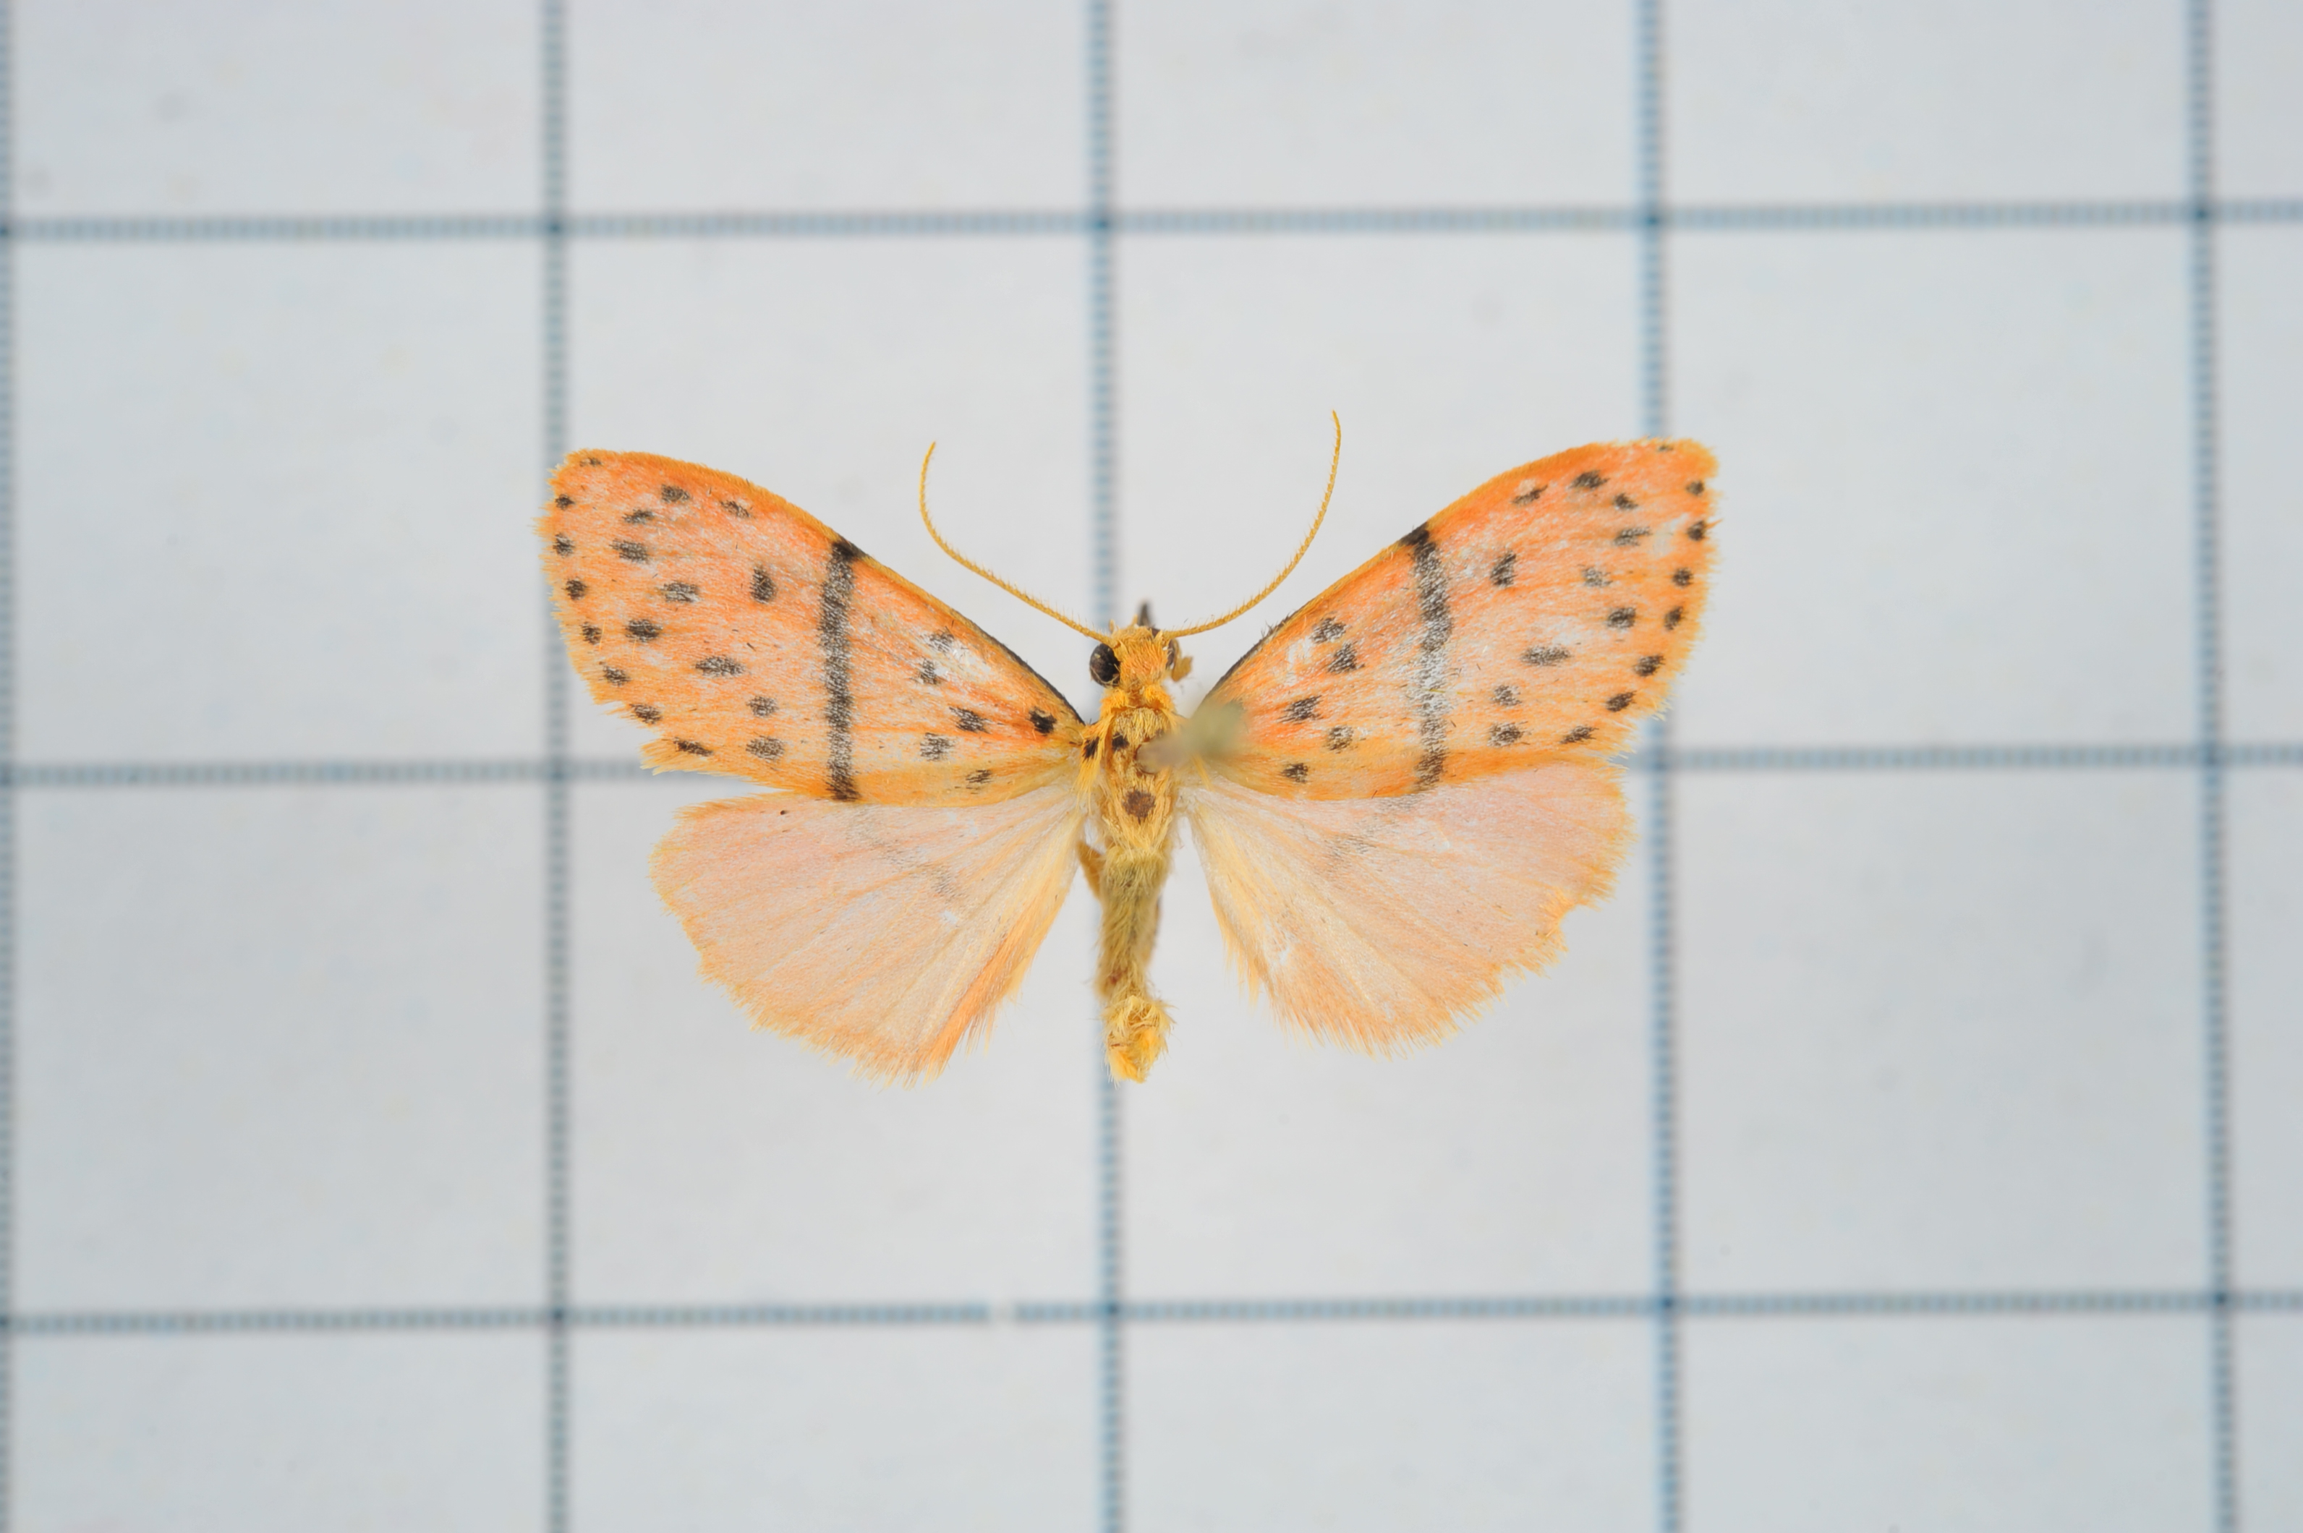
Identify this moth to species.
Miltochrista arcuata
